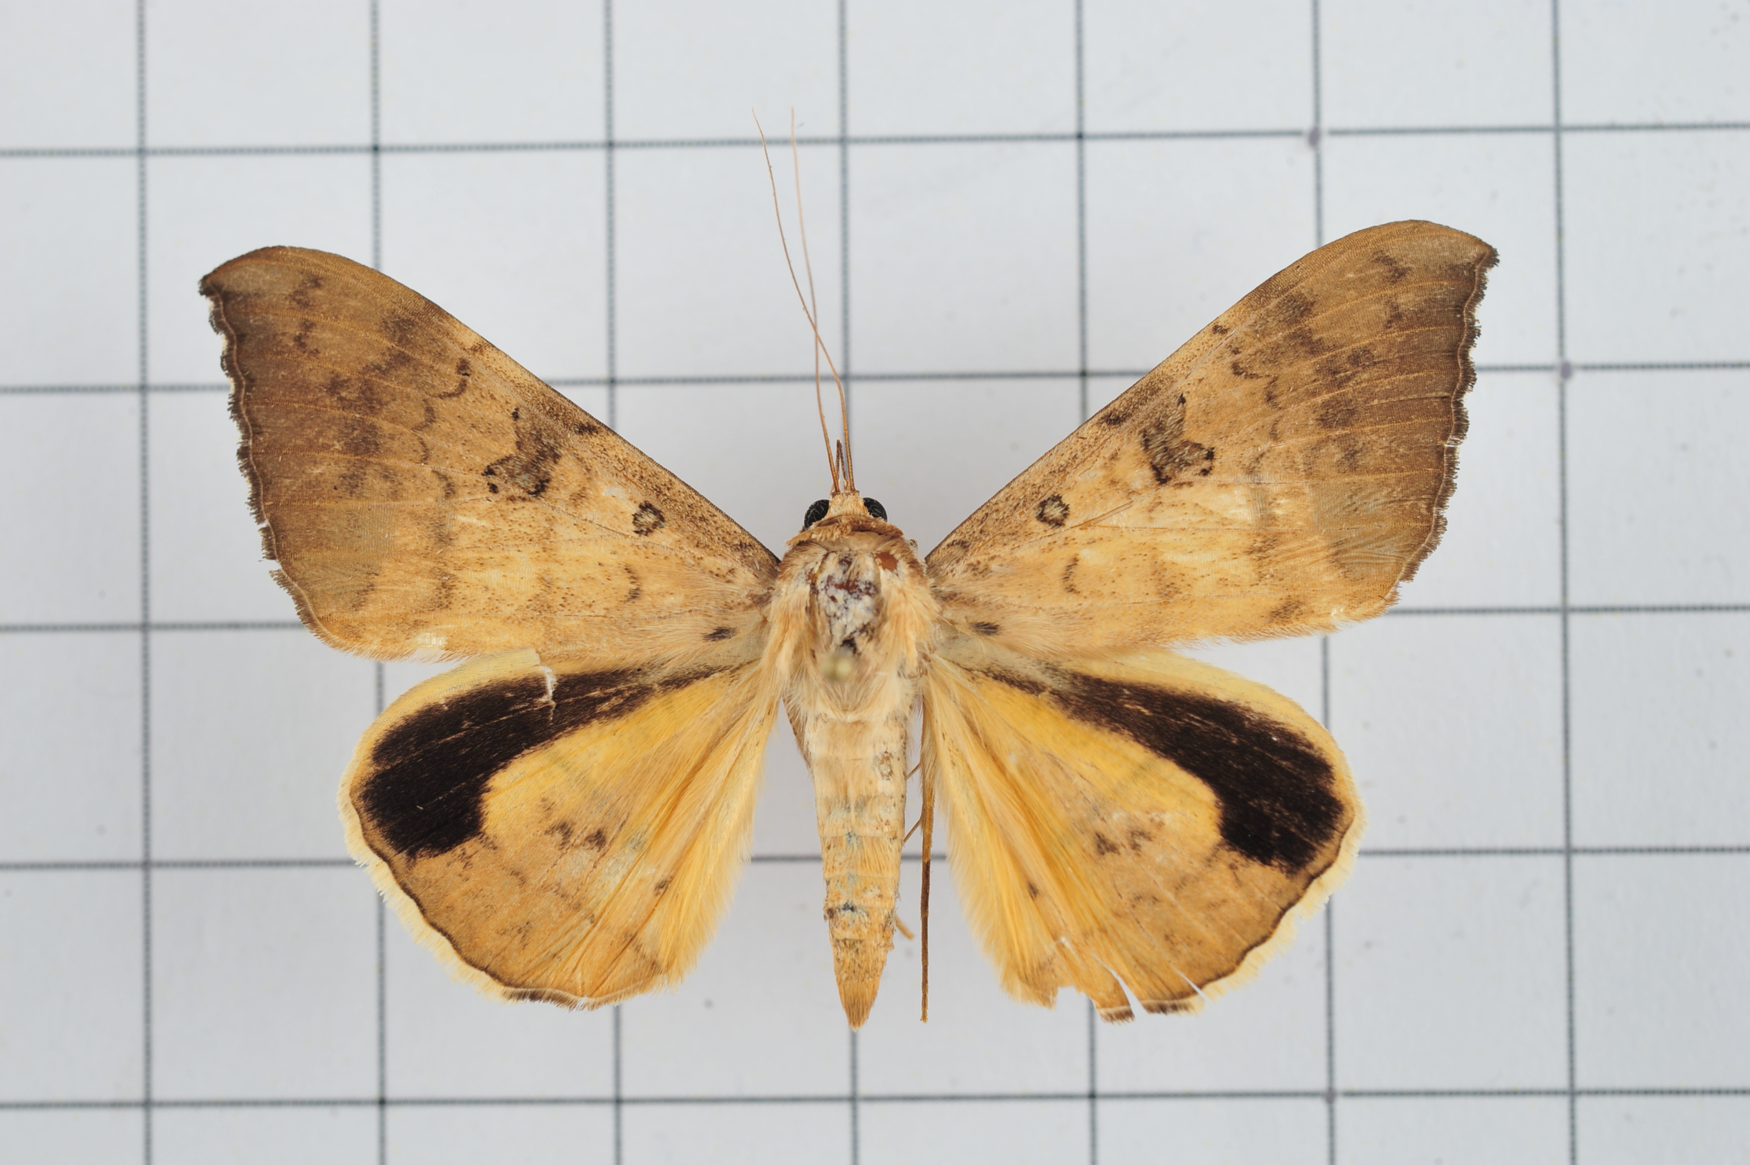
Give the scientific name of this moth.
Oxyodes scrobiculata
